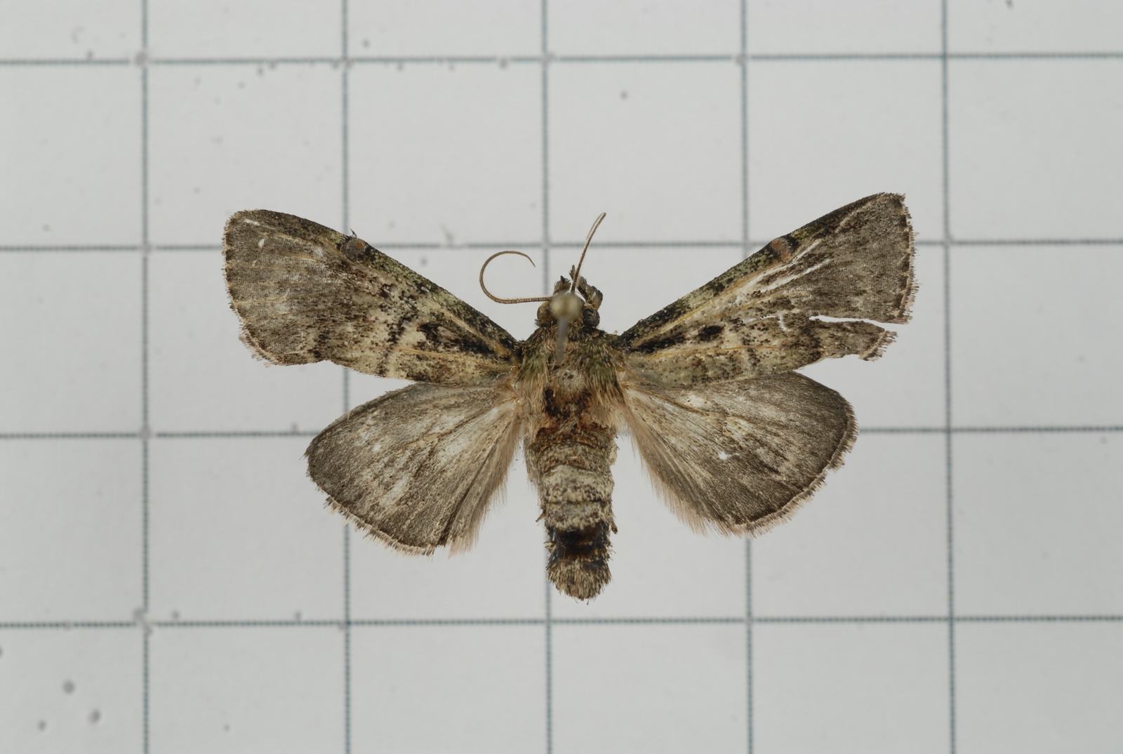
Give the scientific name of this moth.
Locastra muscosalis
